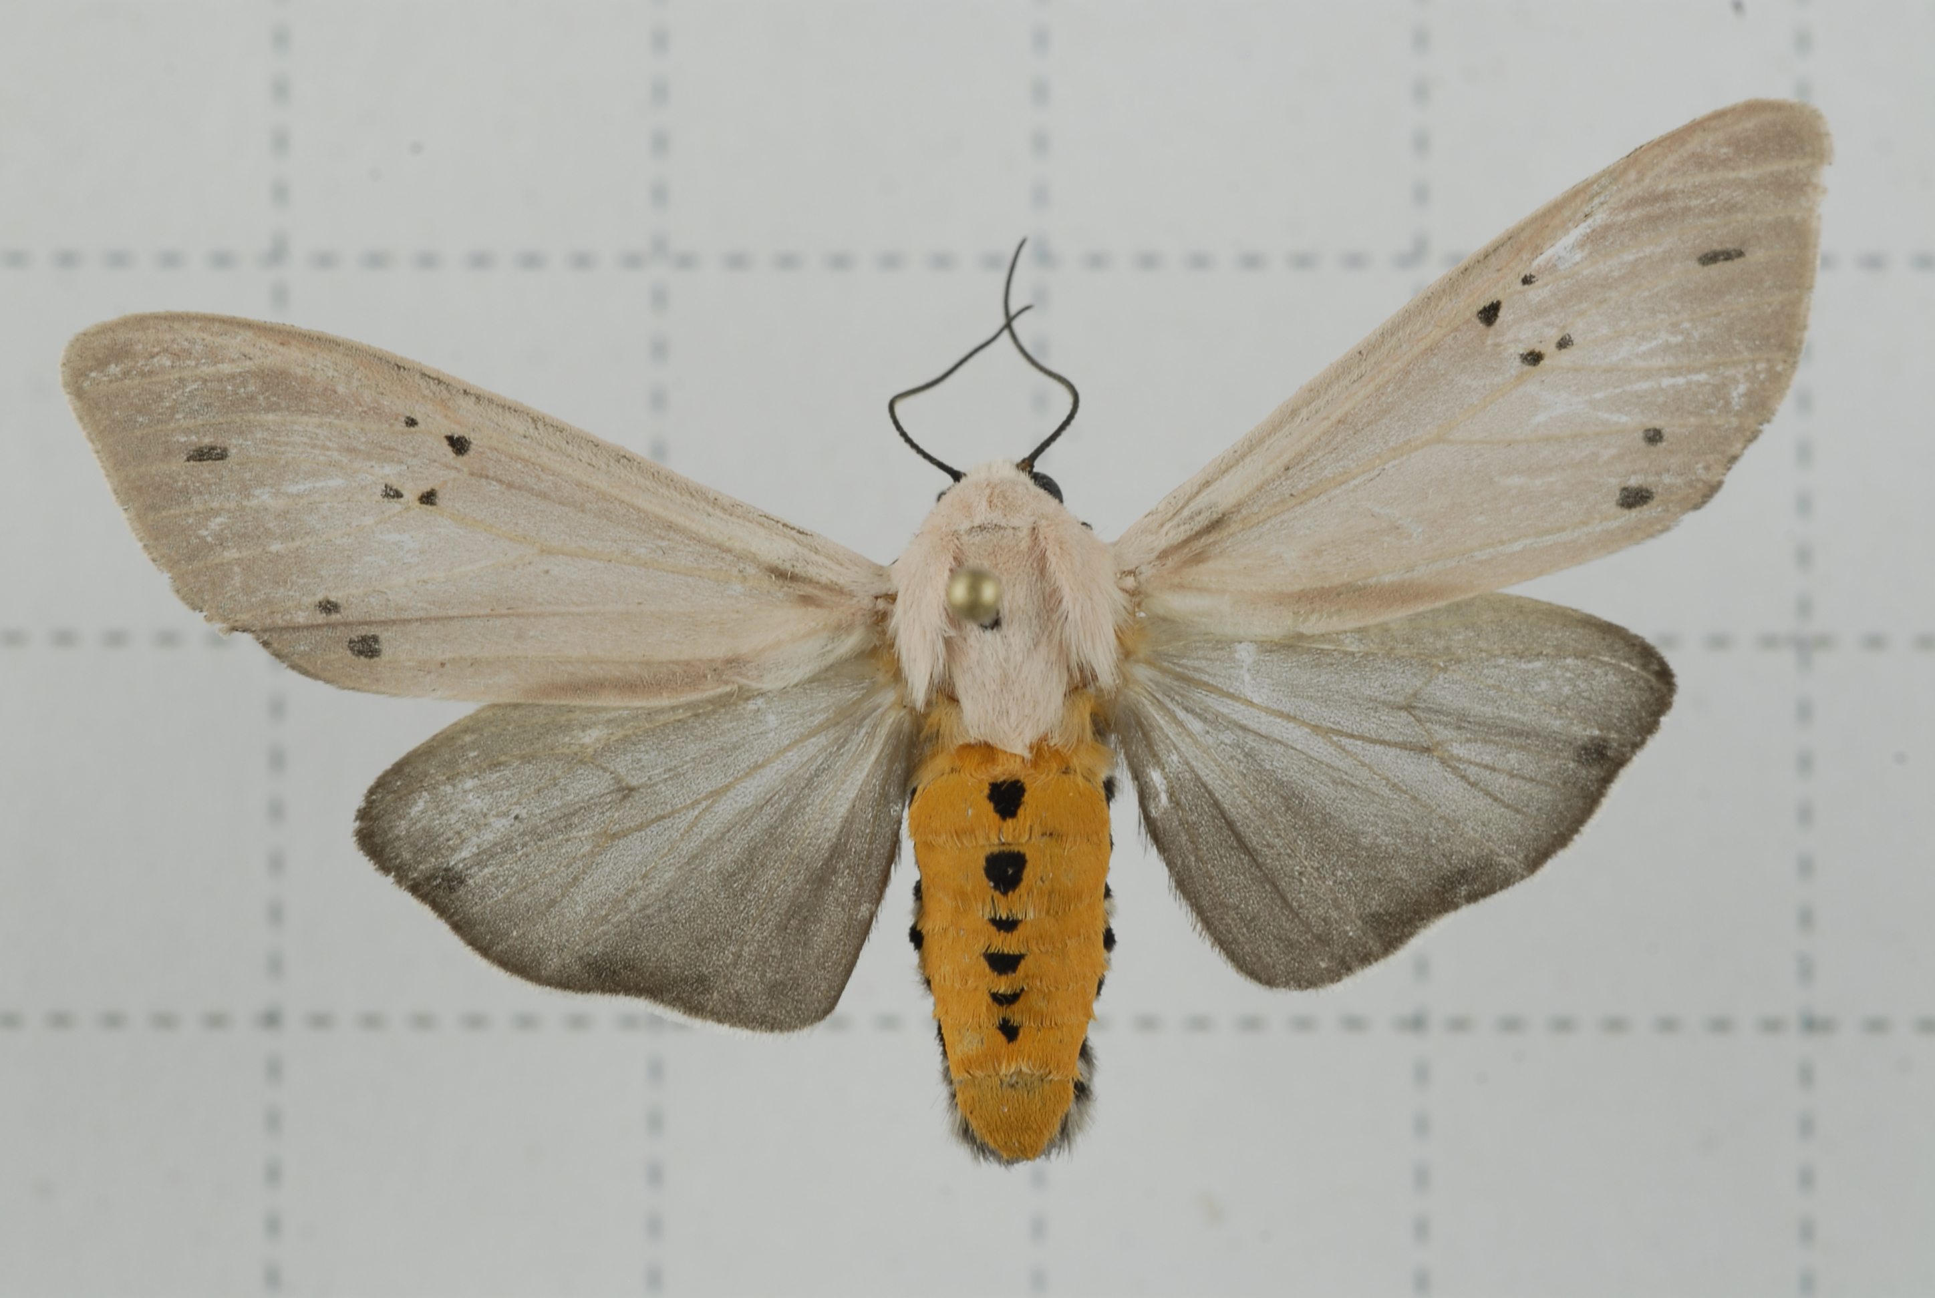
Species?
Creatonotos transiens koni
